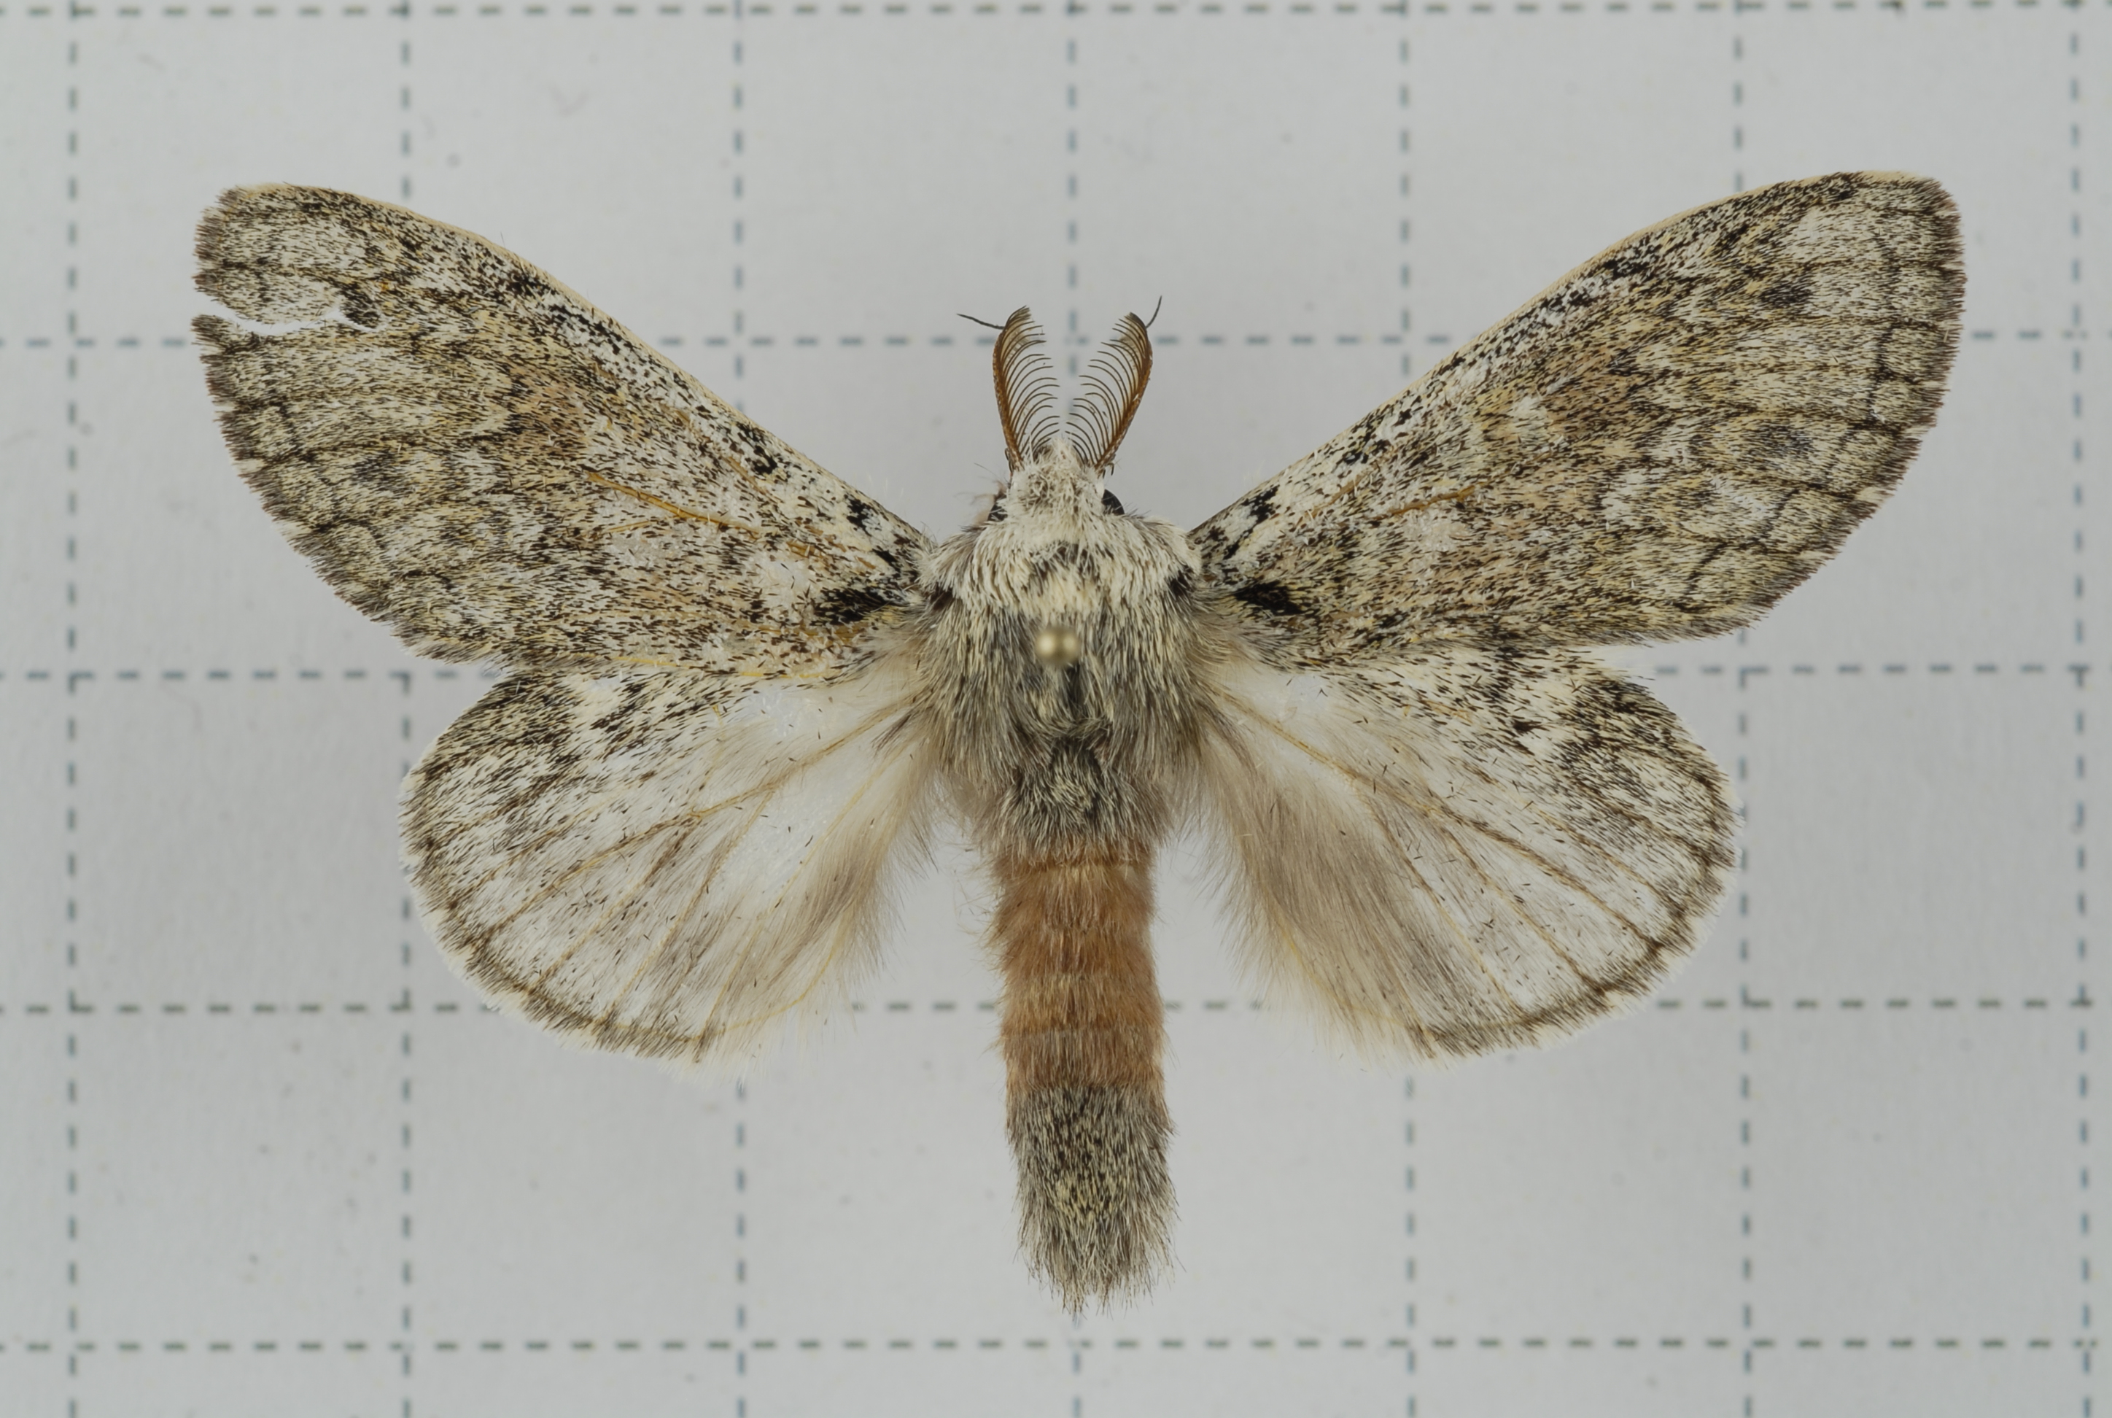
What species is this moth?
Syntypistis perdix perdix
